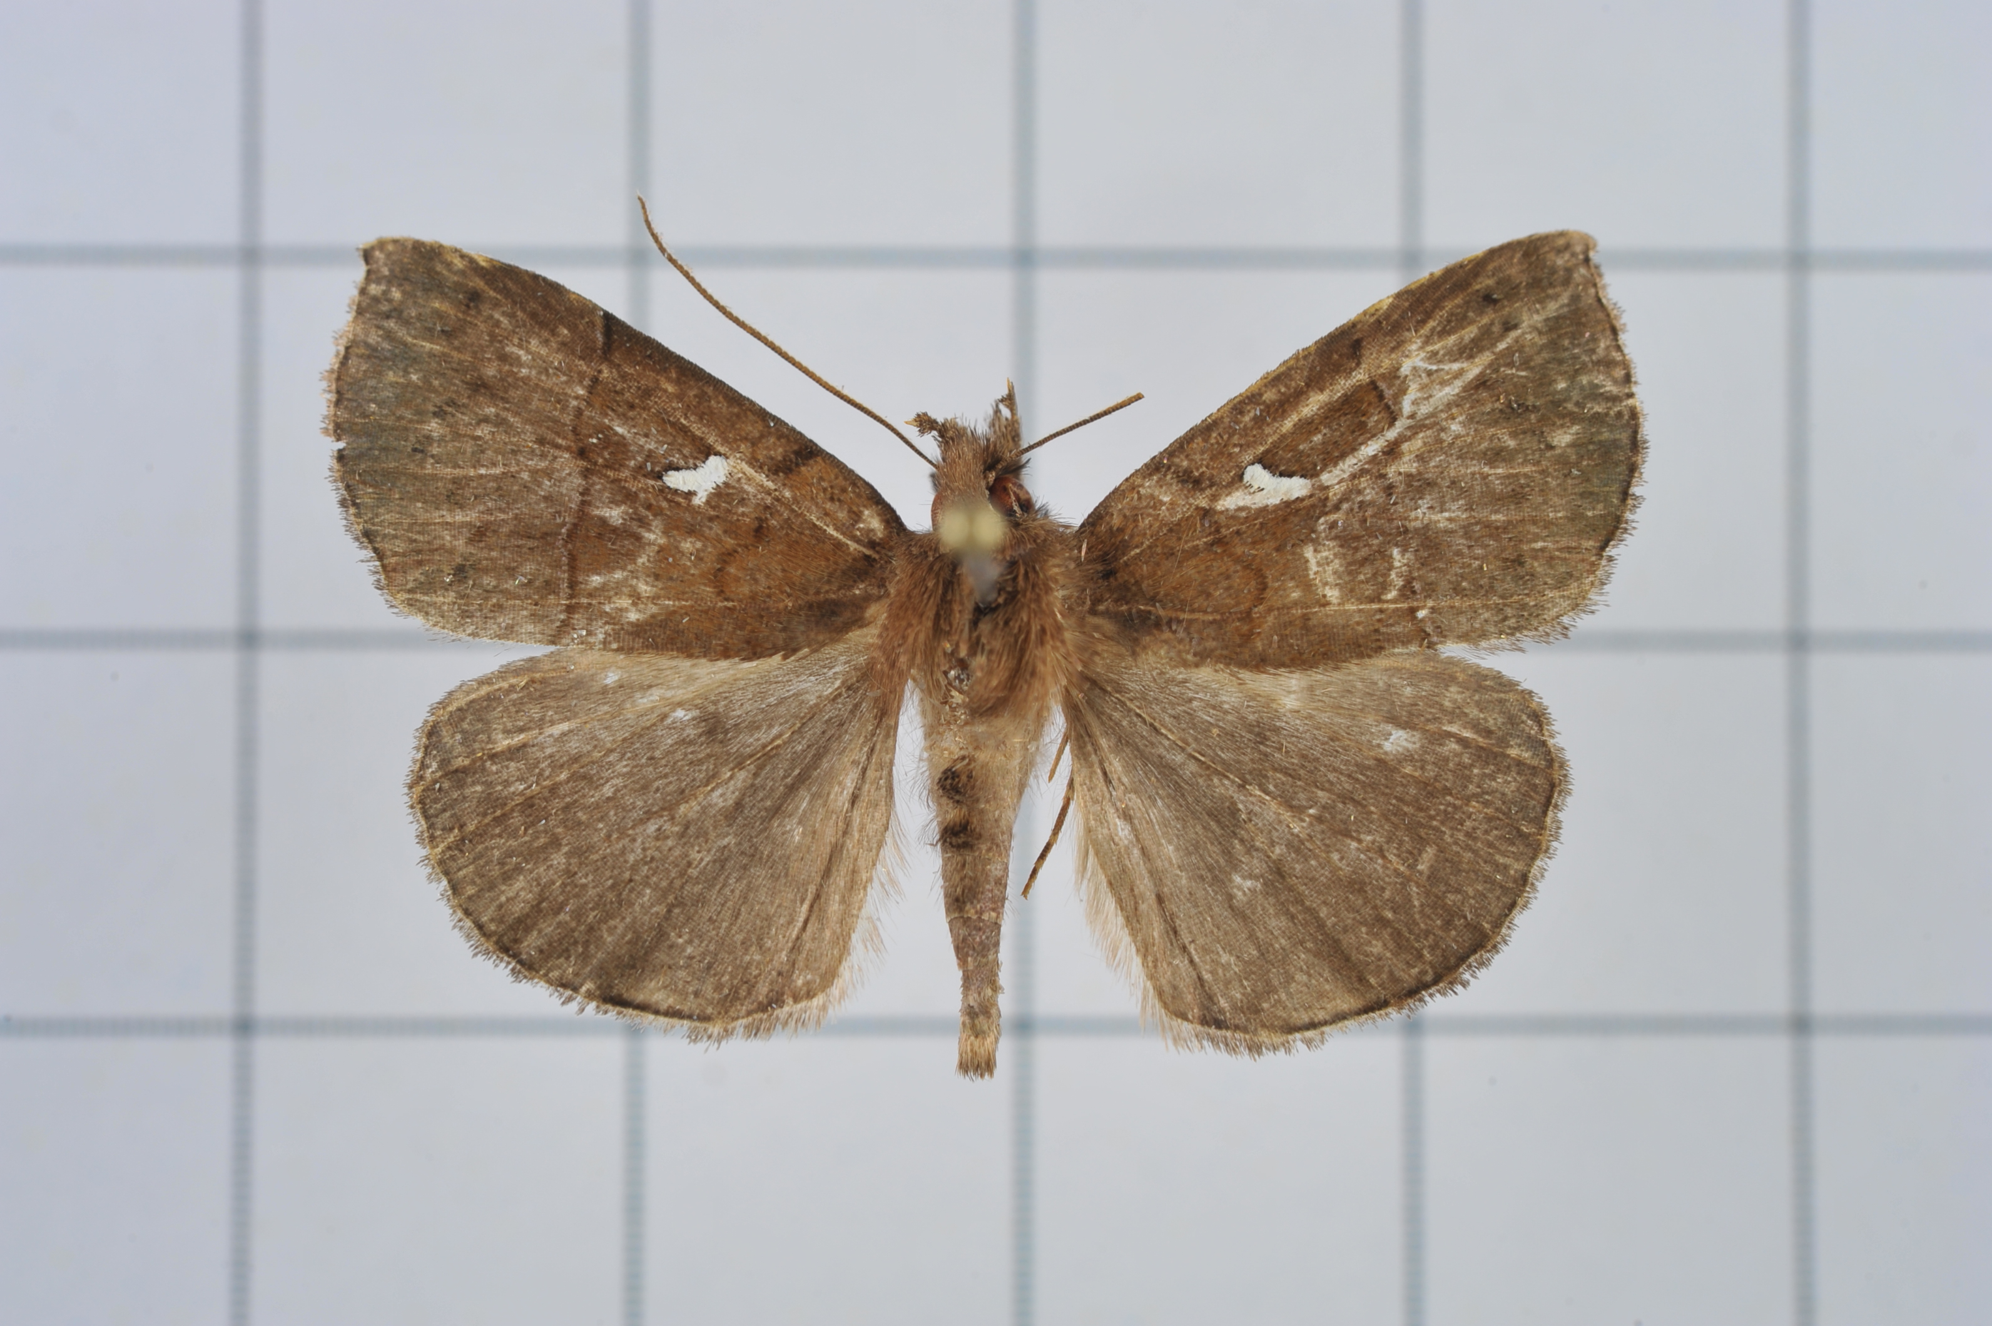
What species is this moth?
Hypena albopunctalis
